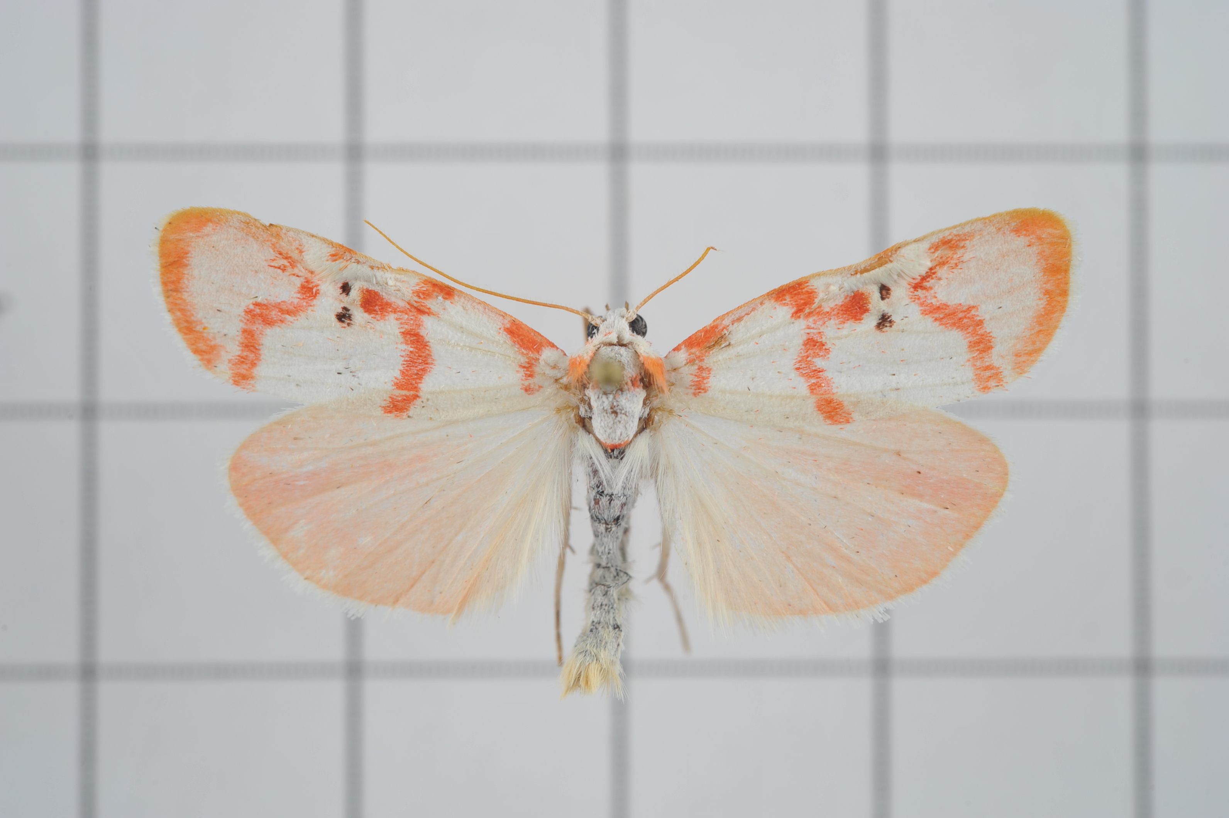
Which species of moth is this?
Cyana hamata hamata
